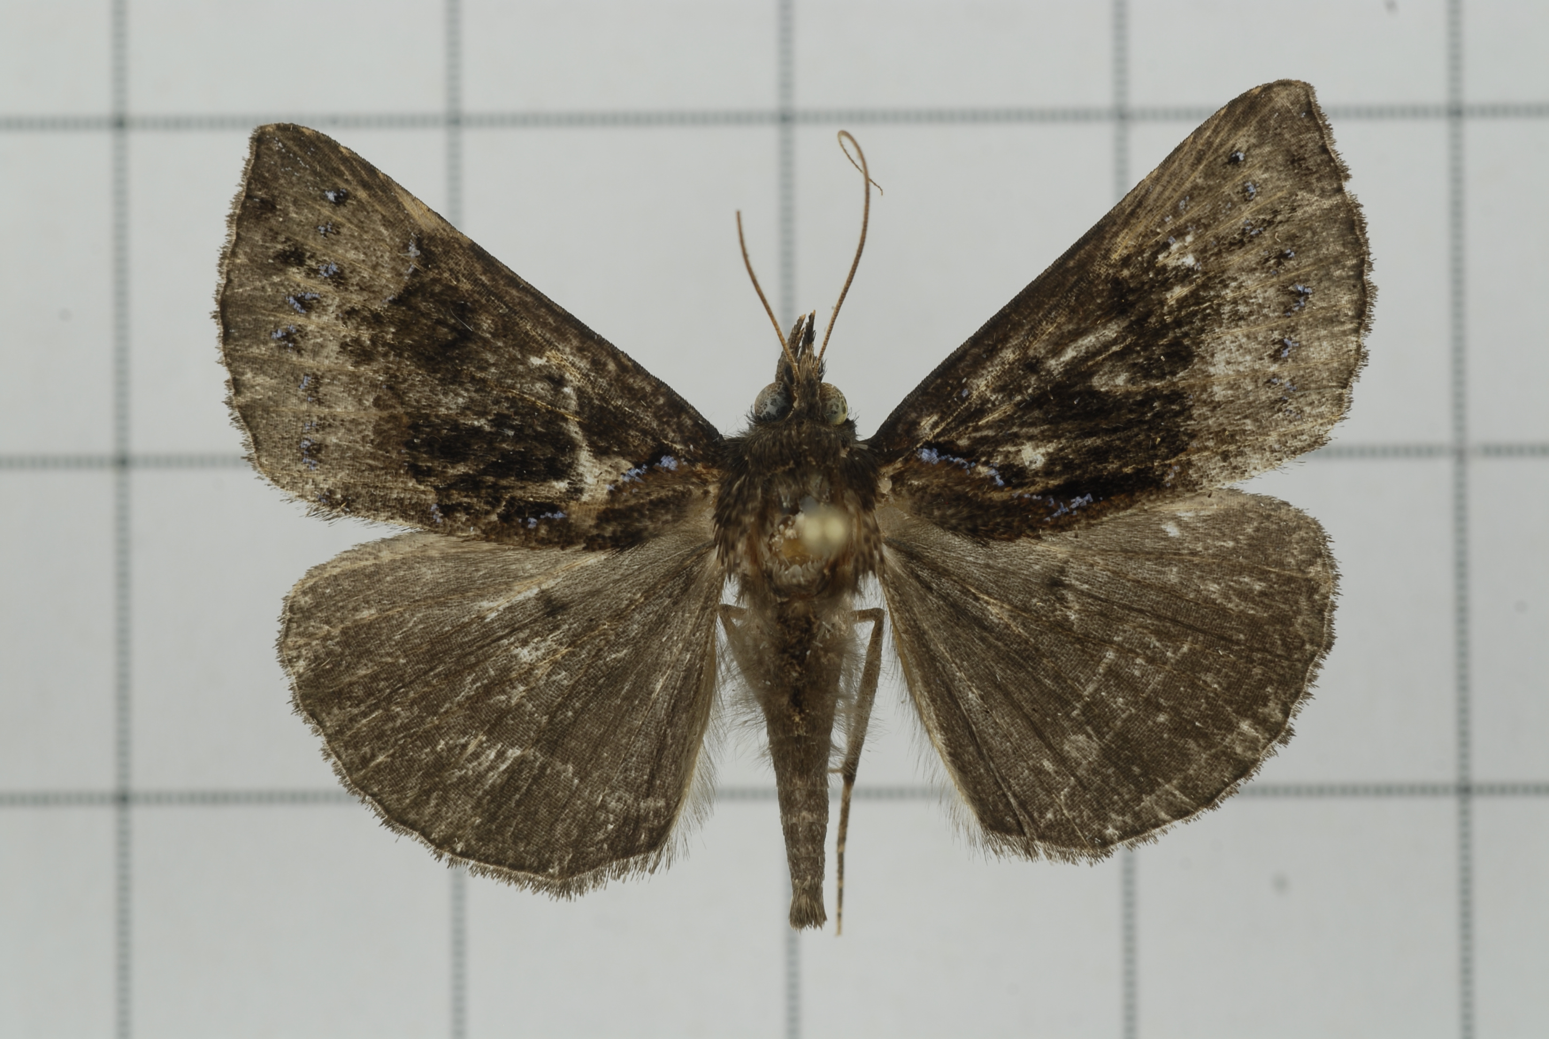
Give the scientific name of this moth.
Hypena cyanea
